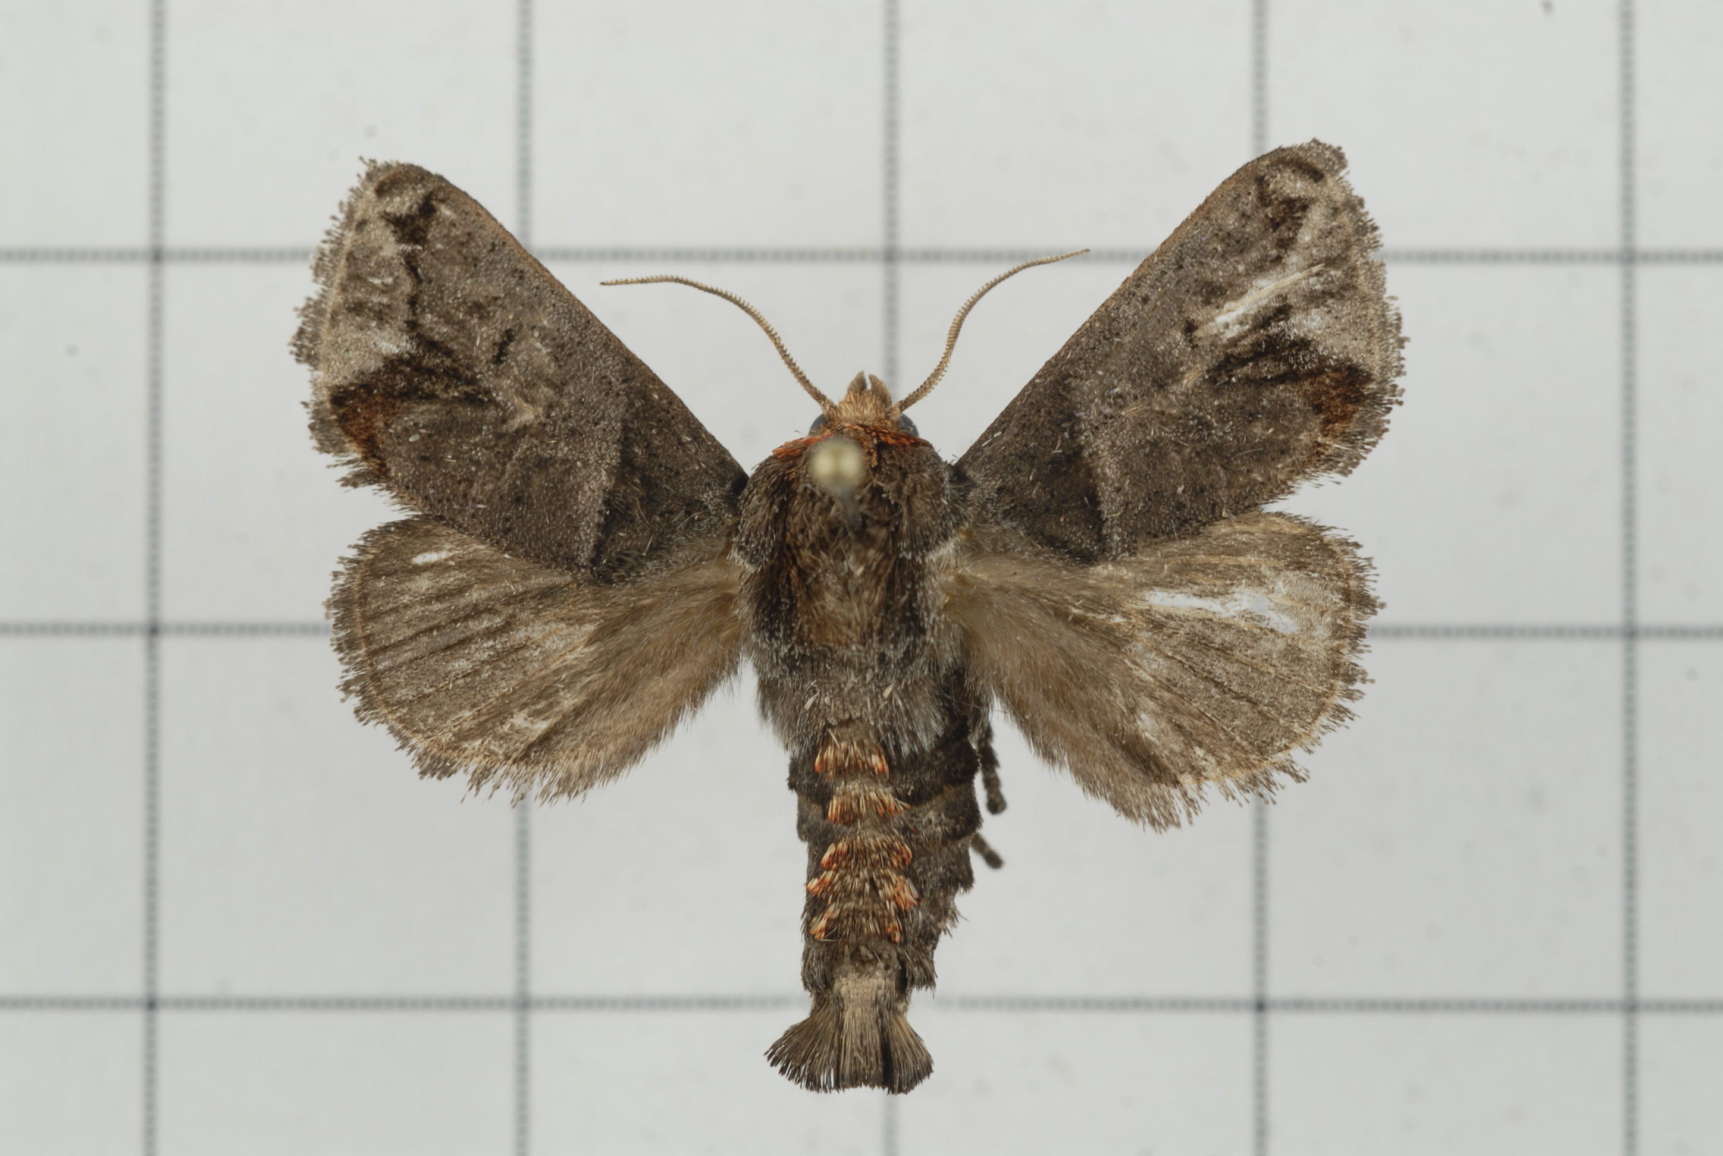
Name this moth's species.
Phlossa conjuncta
